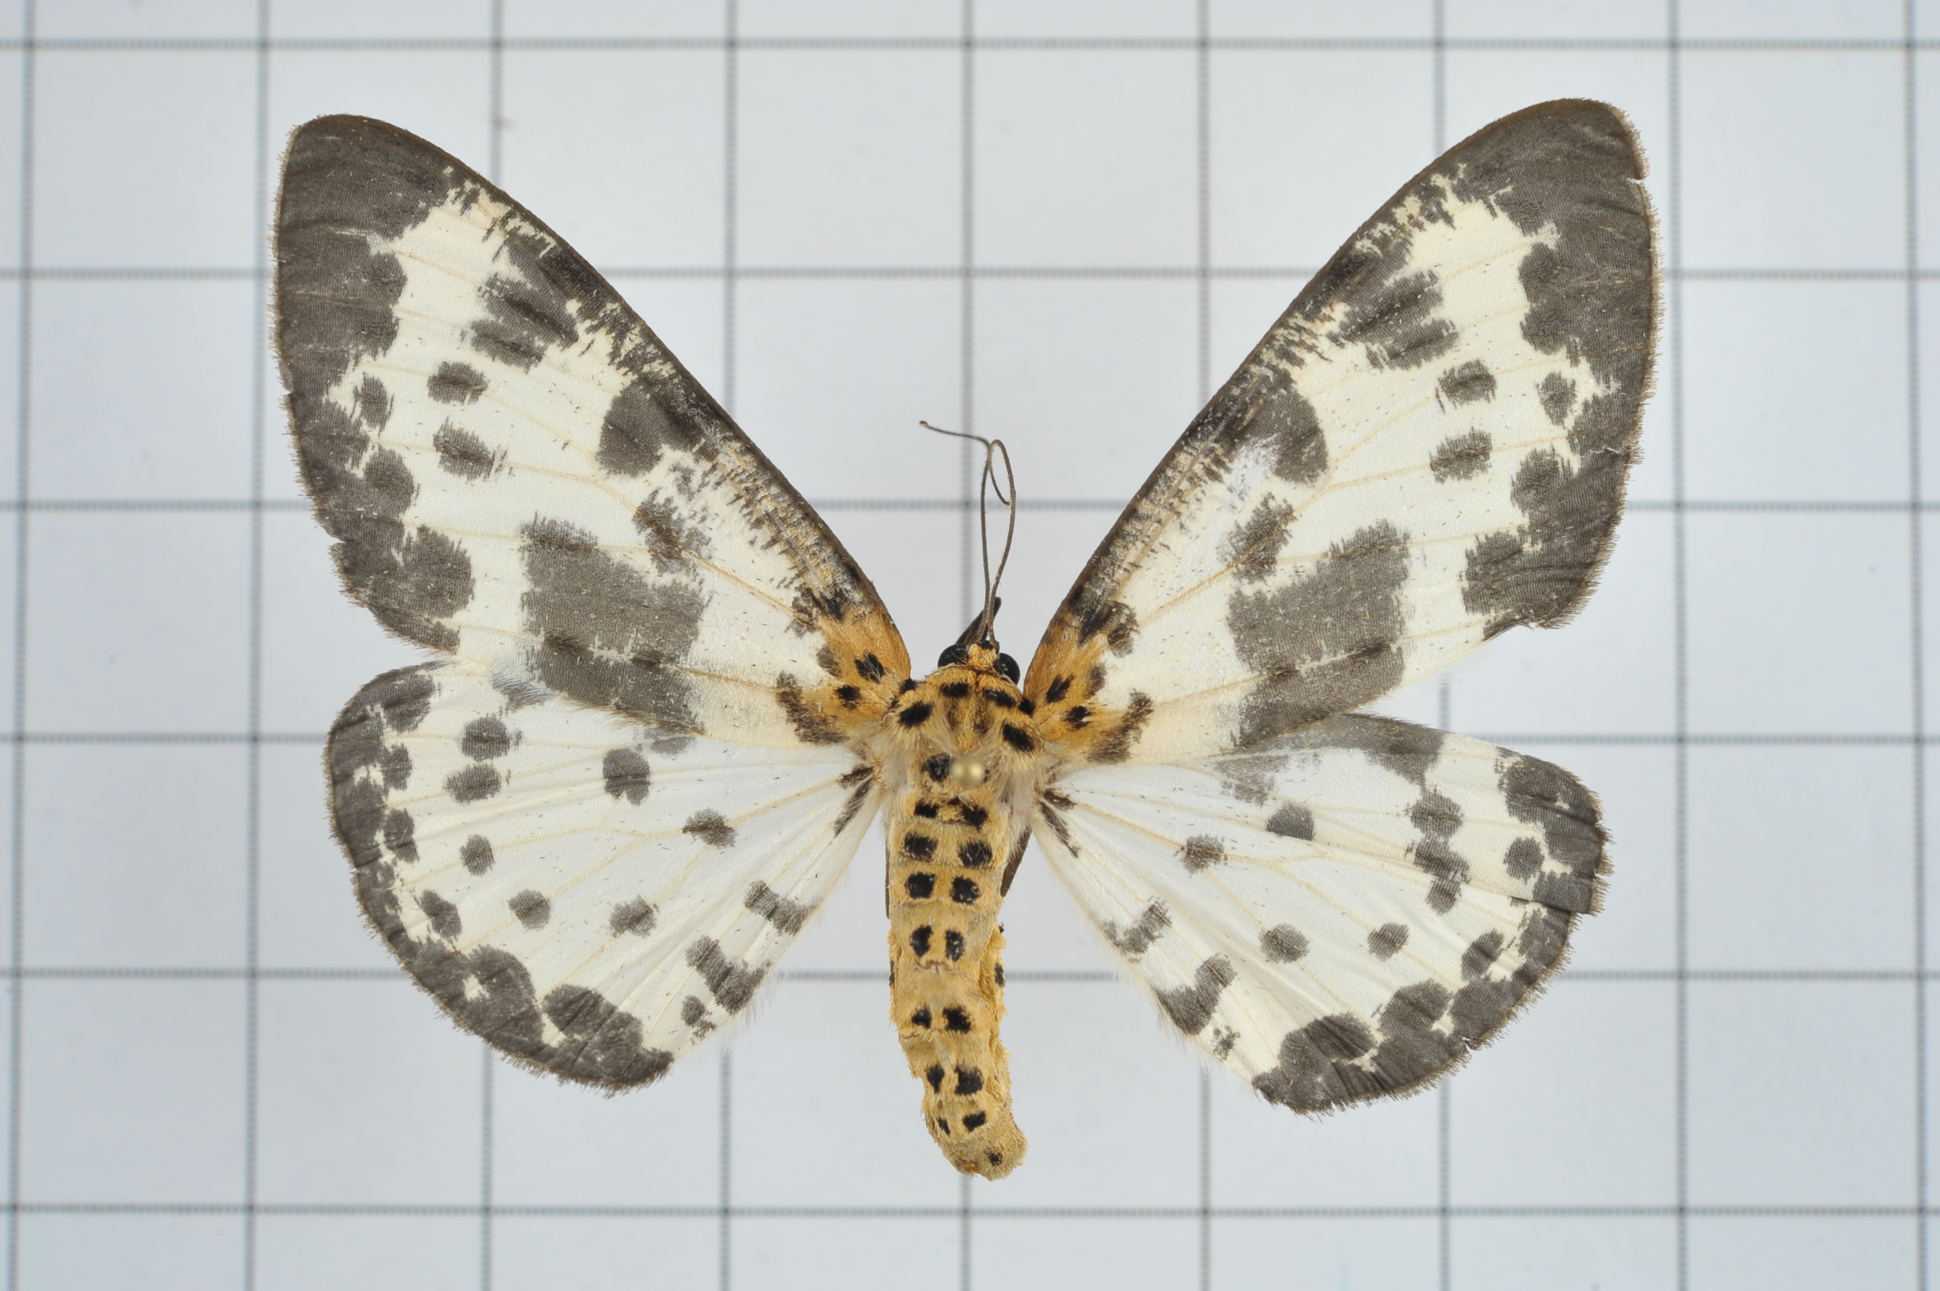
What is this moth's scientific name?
Percnia longitermen
